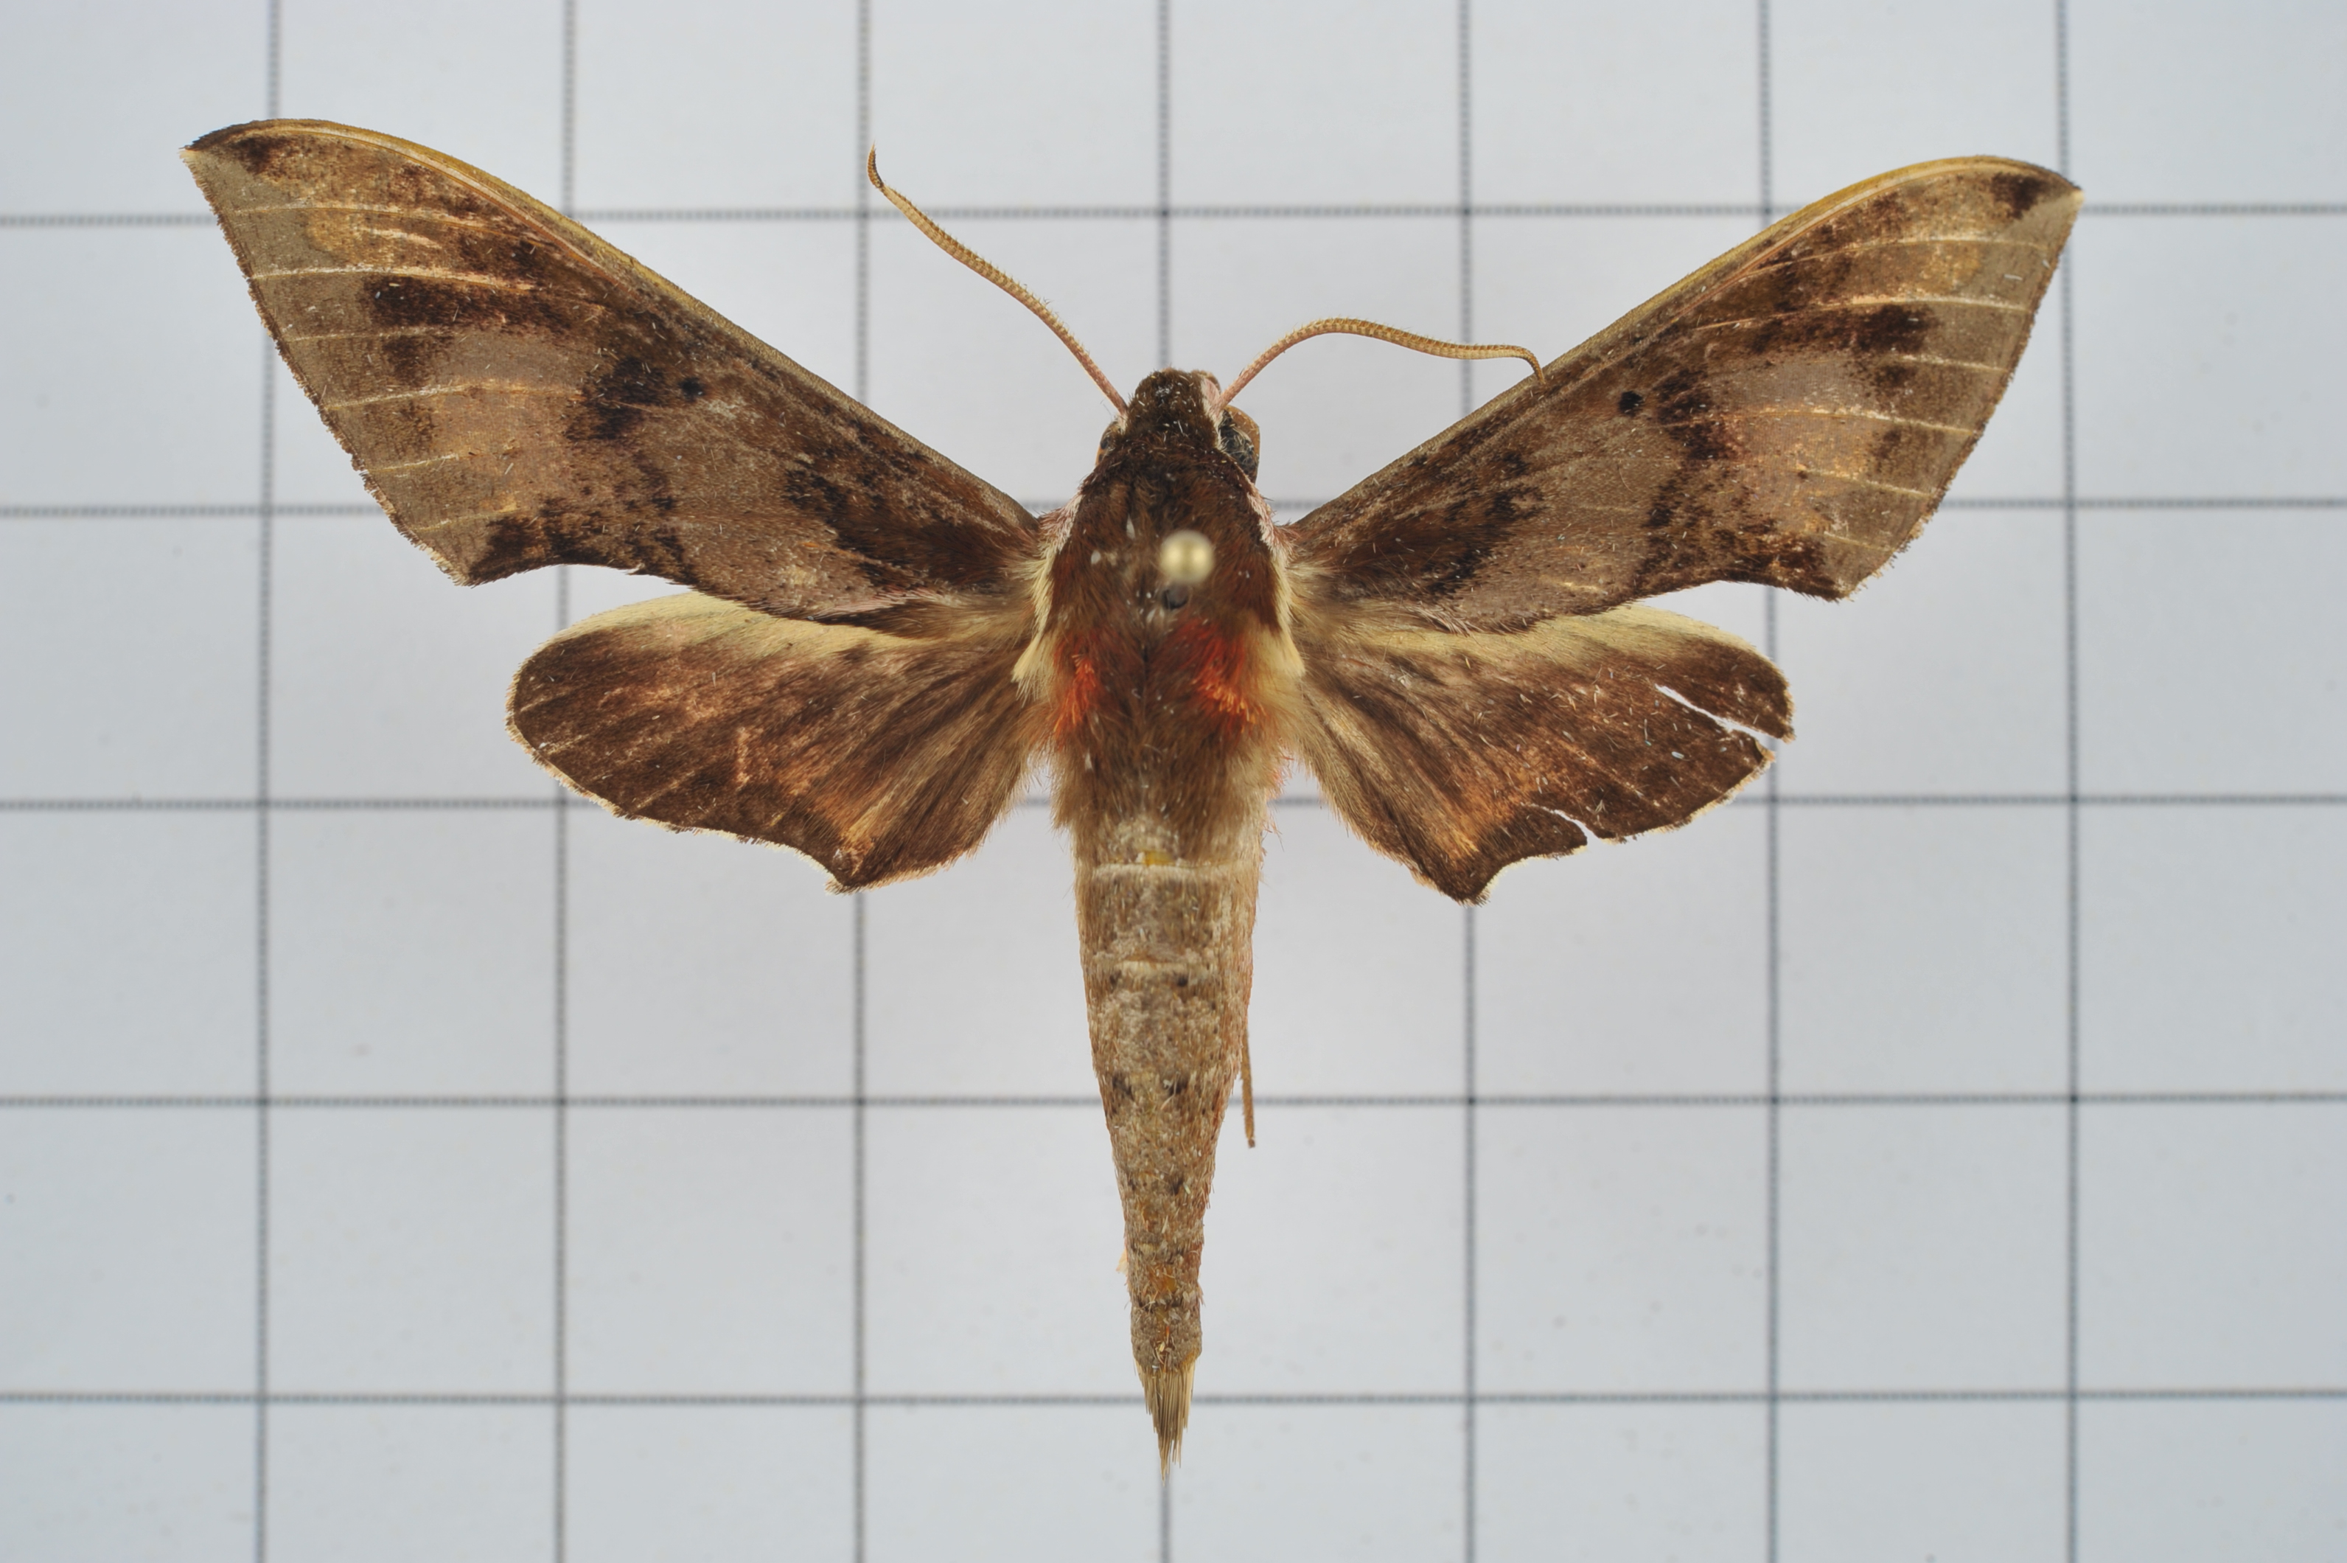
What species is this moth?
Rhagastis binoculata
